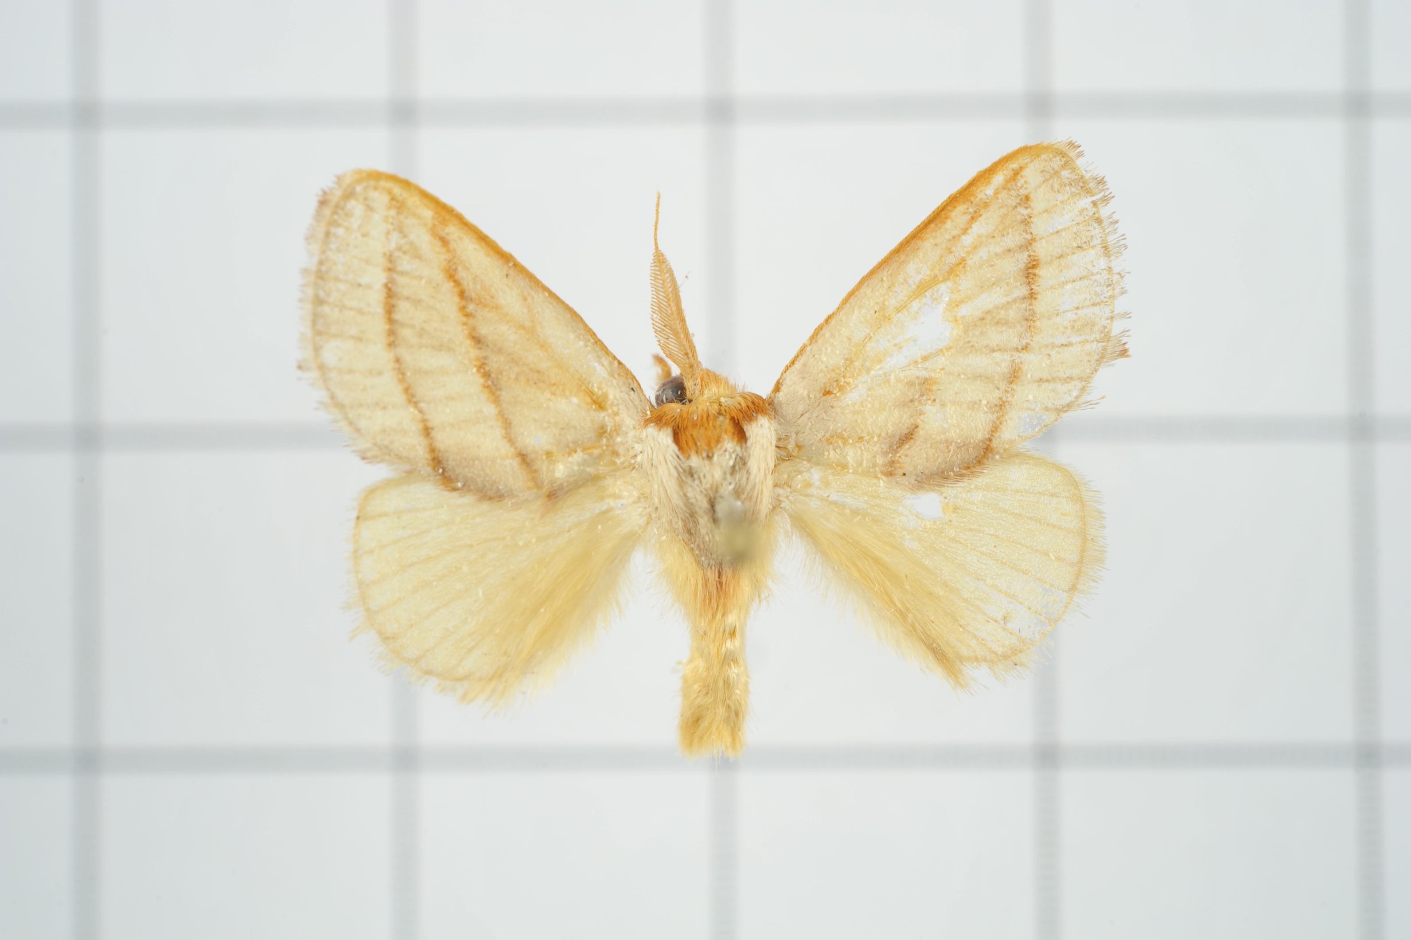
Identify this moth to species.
Cania heppneri
